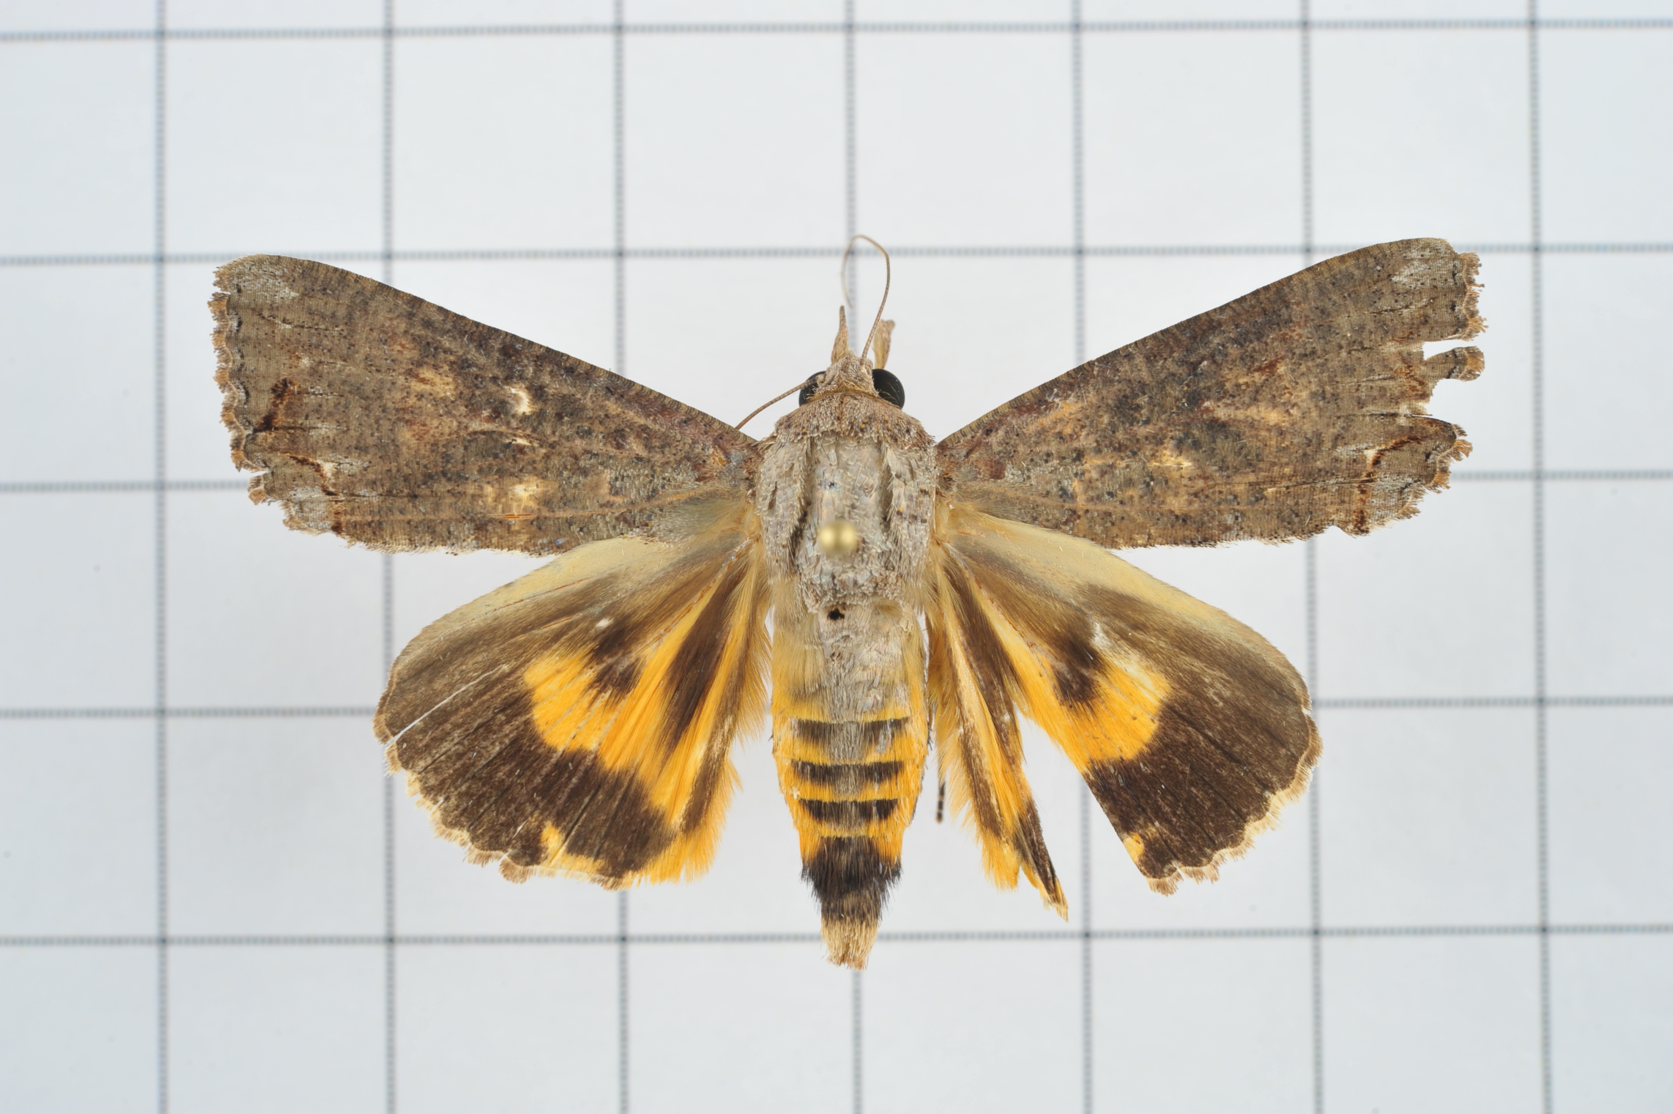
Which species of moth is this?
Hypocala deflorata deflorata
